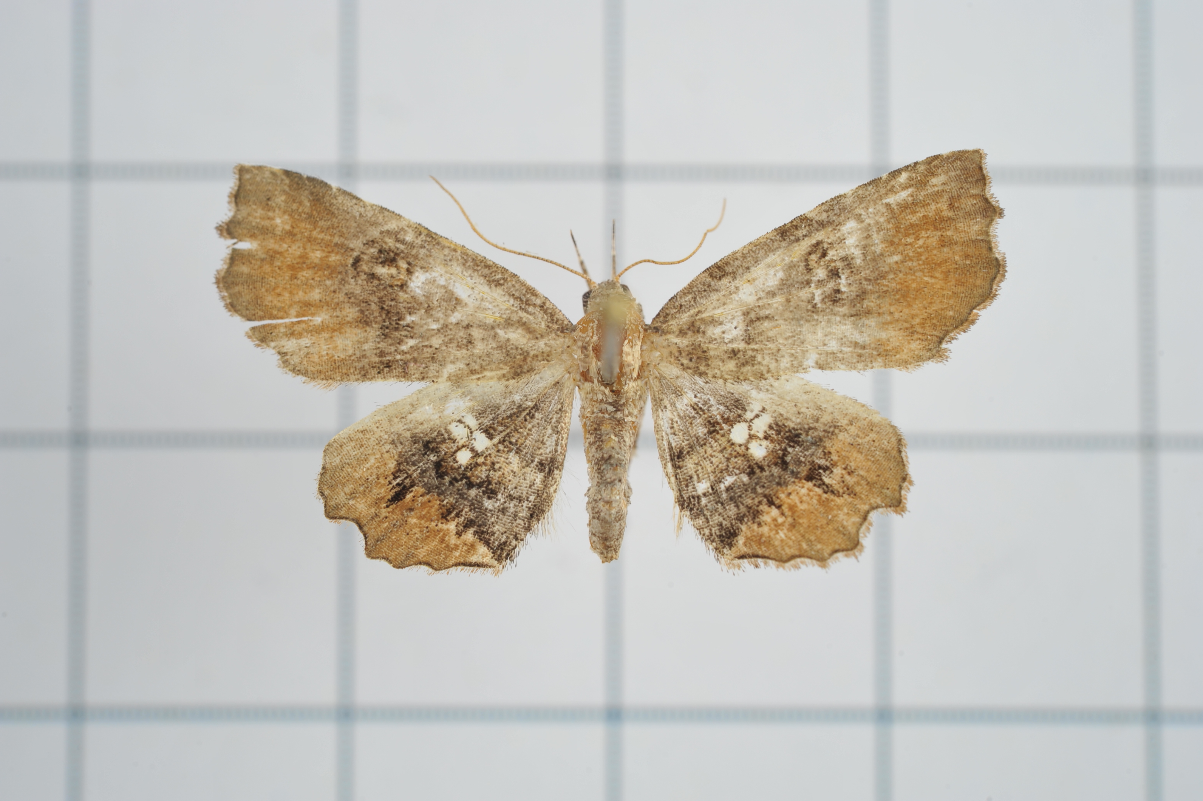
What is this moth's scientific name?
Pangrapta vasava
